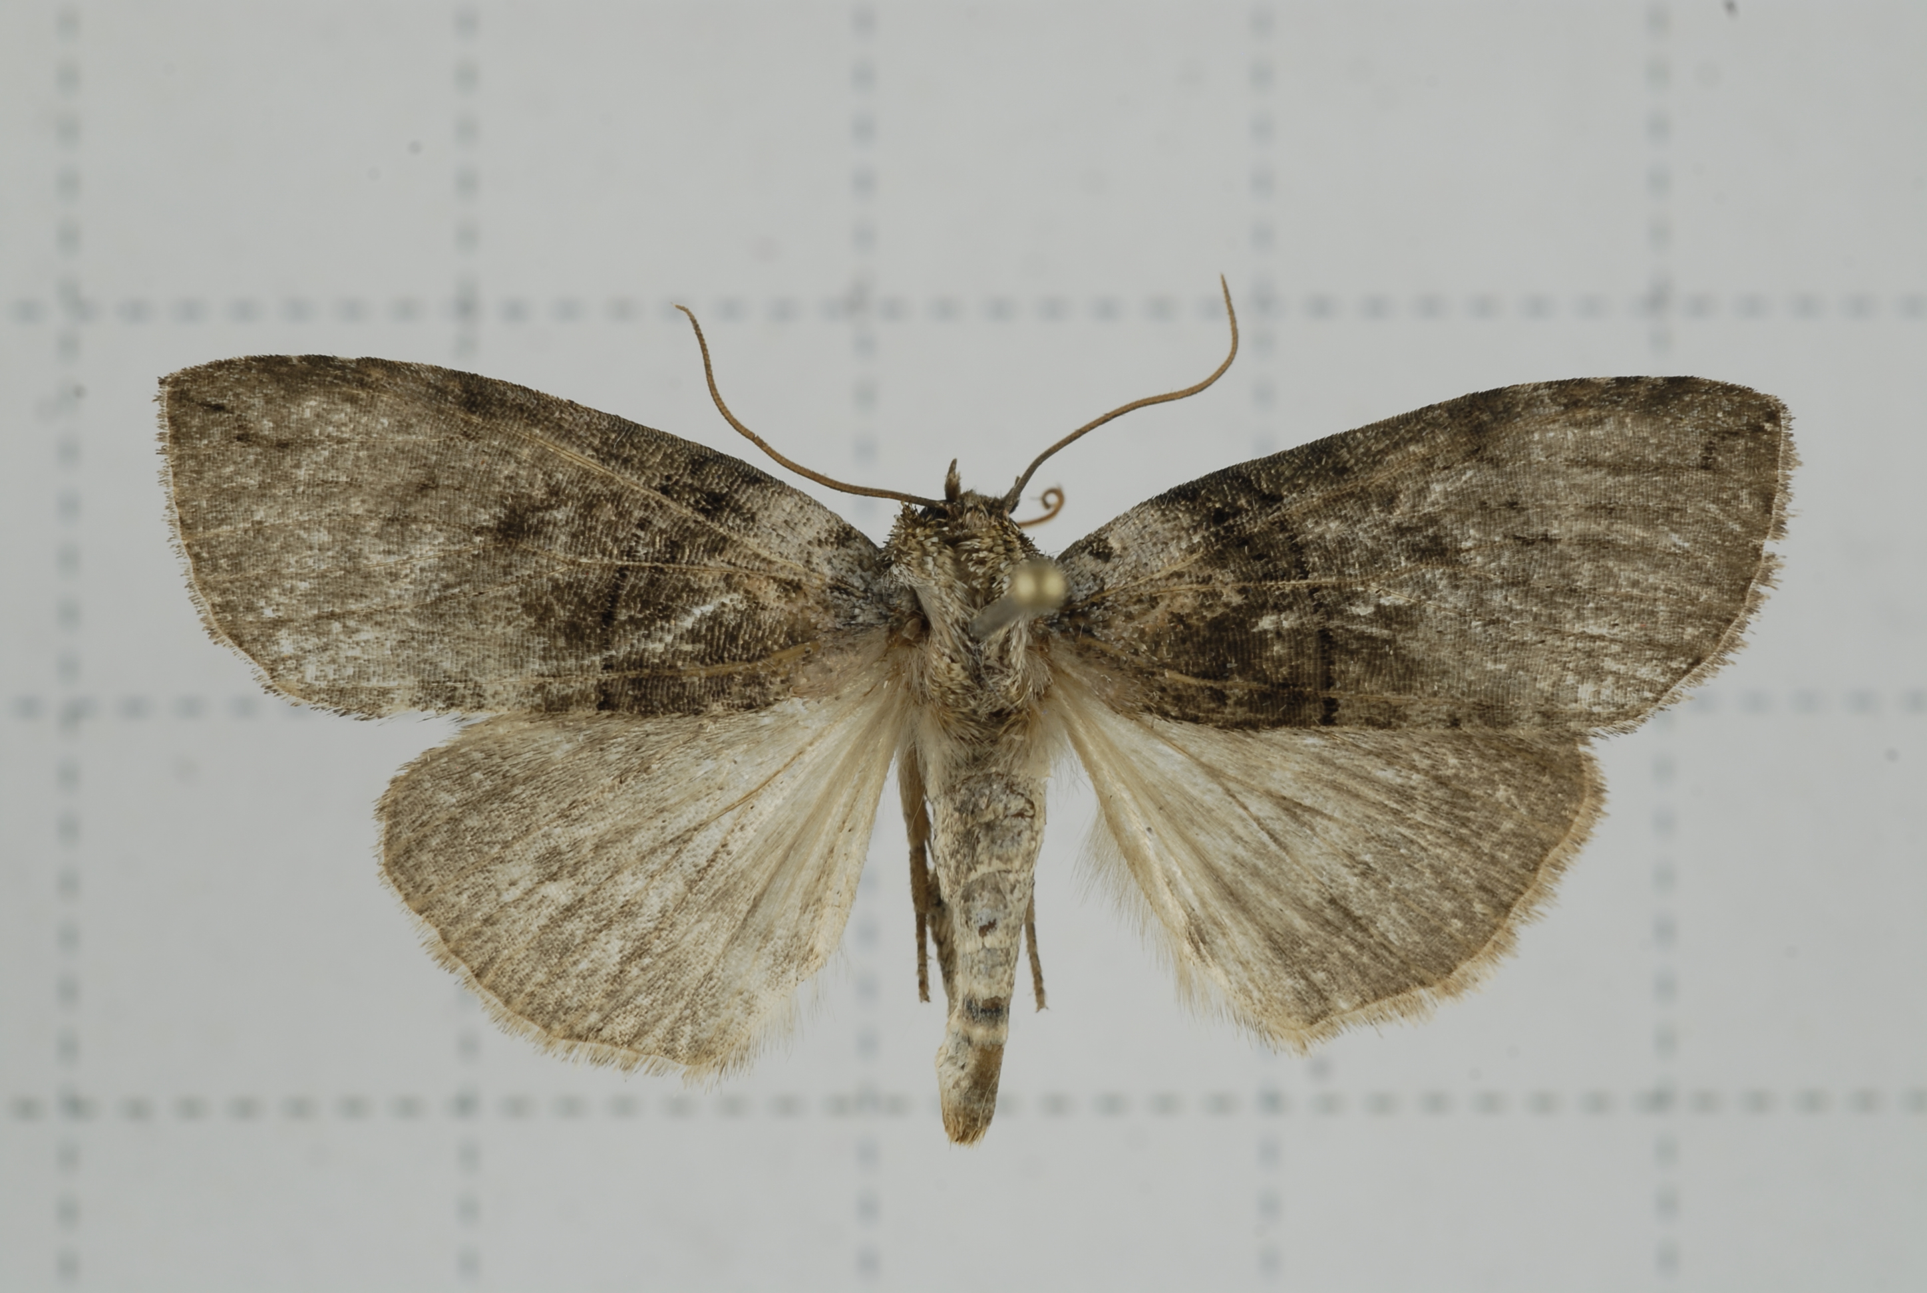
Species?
Horipsestis aenea aenea
